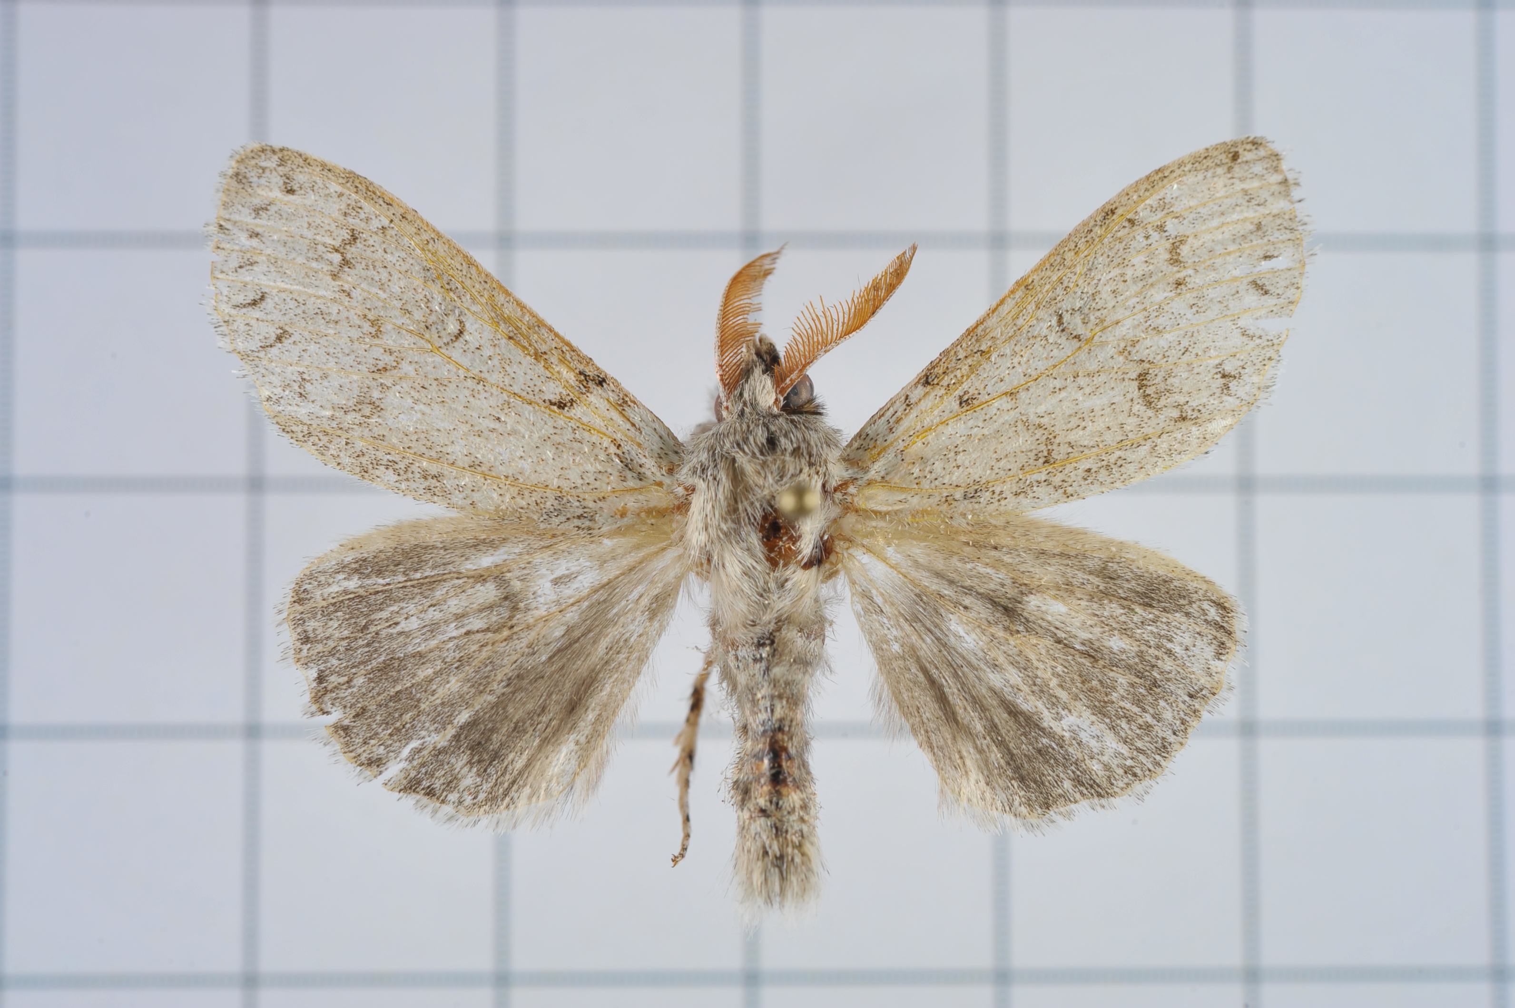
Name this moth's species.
Calliteara postfusca
